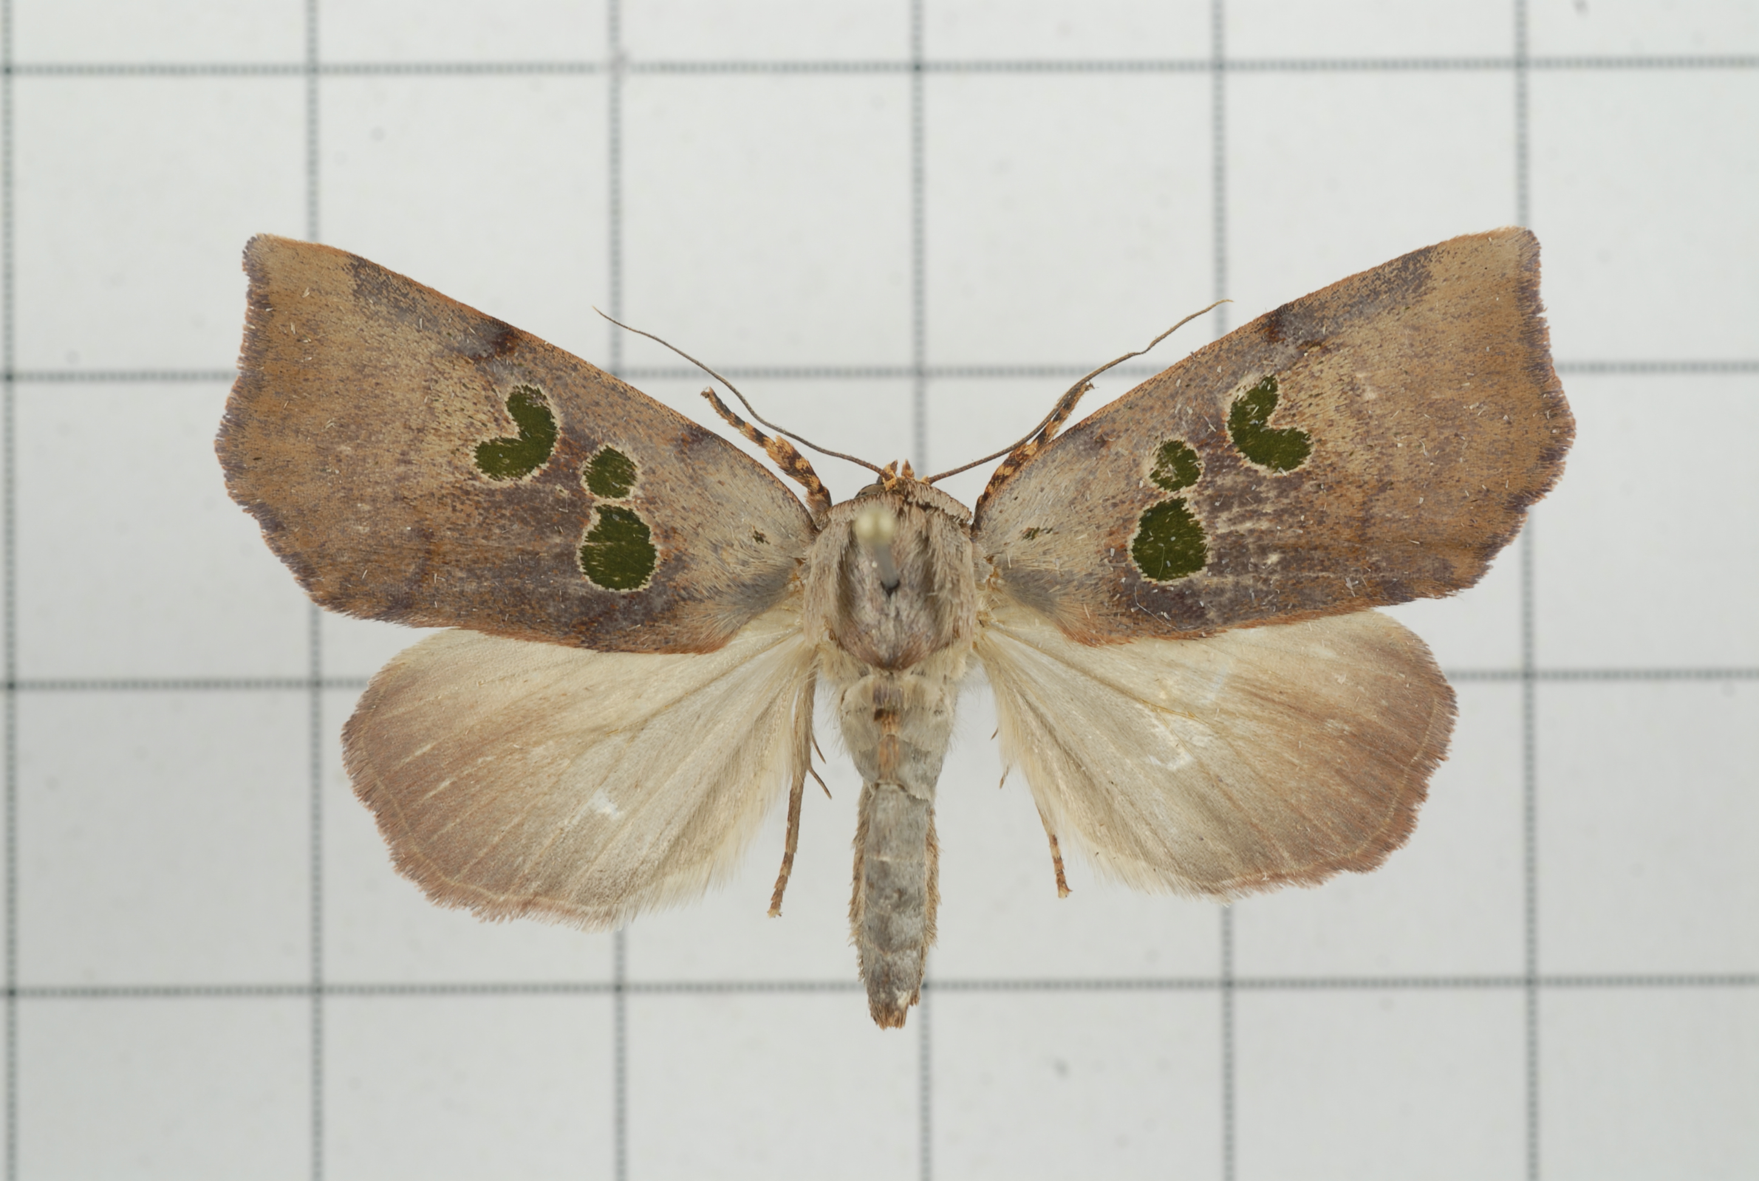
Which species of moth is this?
Xenochroa trimacula
